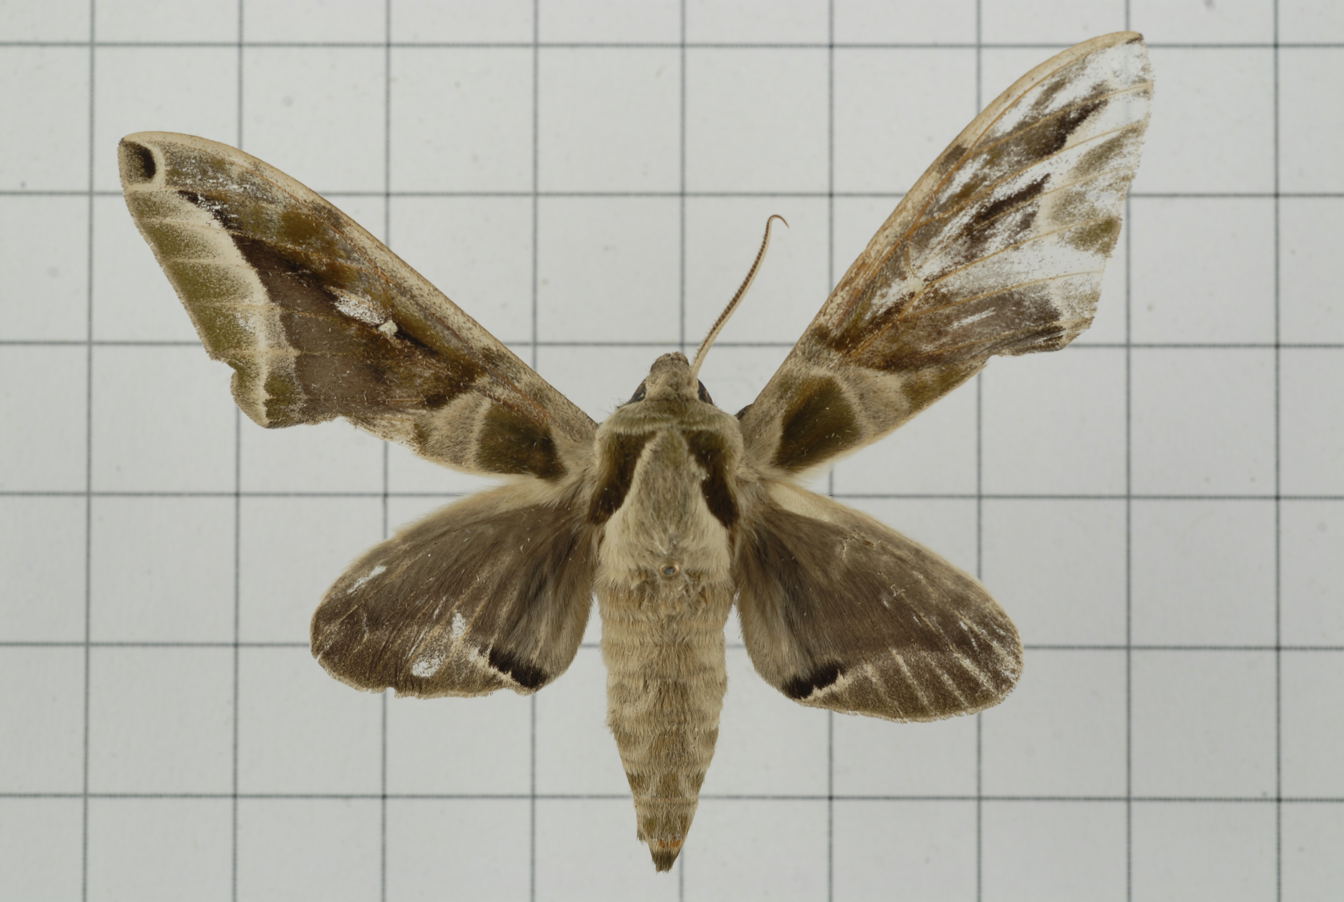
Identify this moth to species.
Parum colligata
